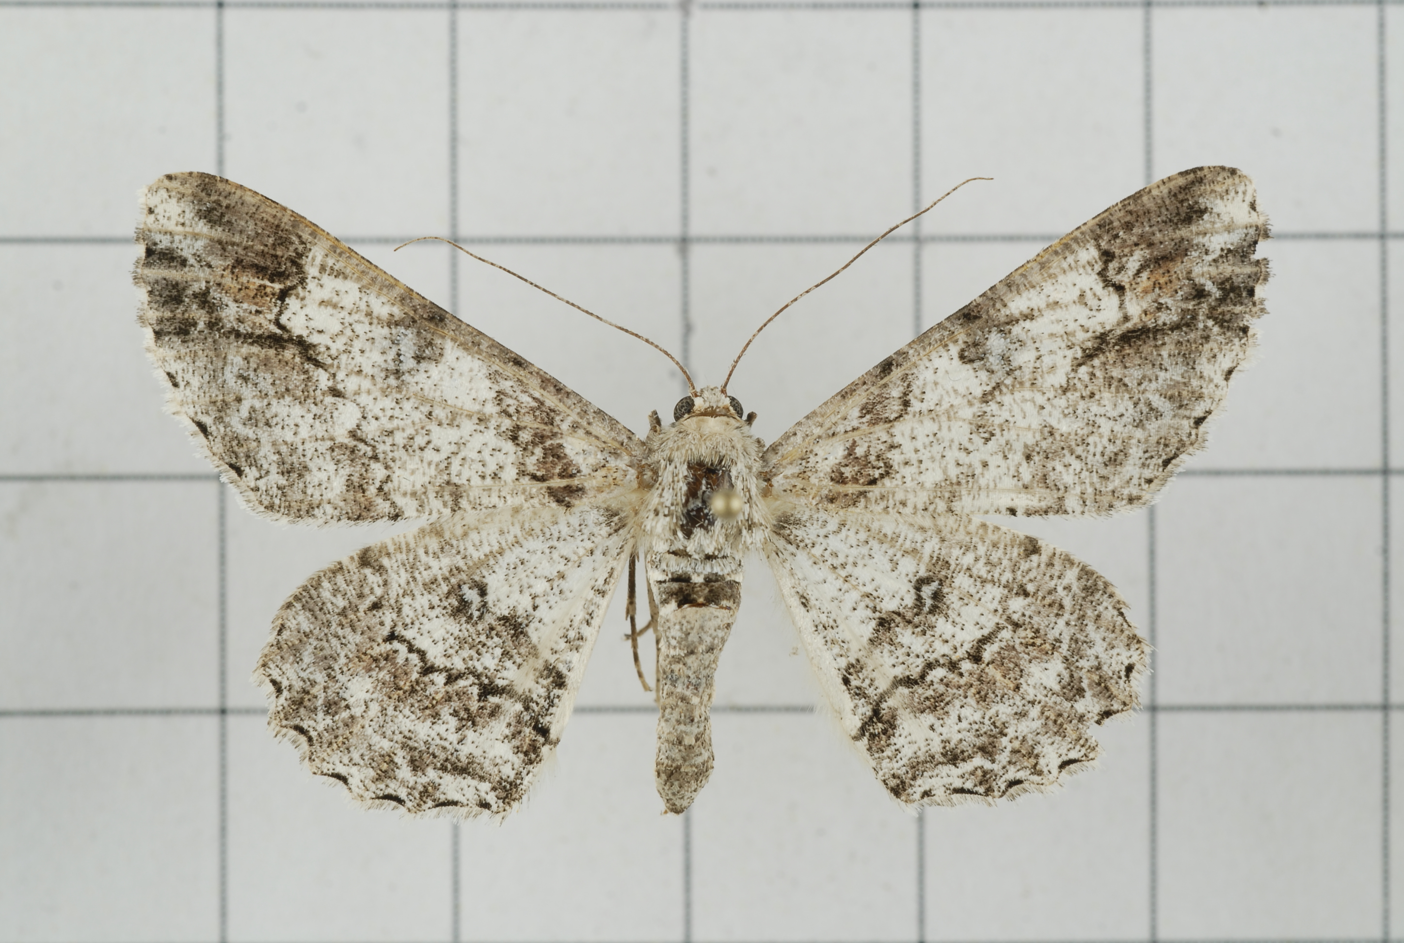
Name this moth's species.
Cleora fraterna
